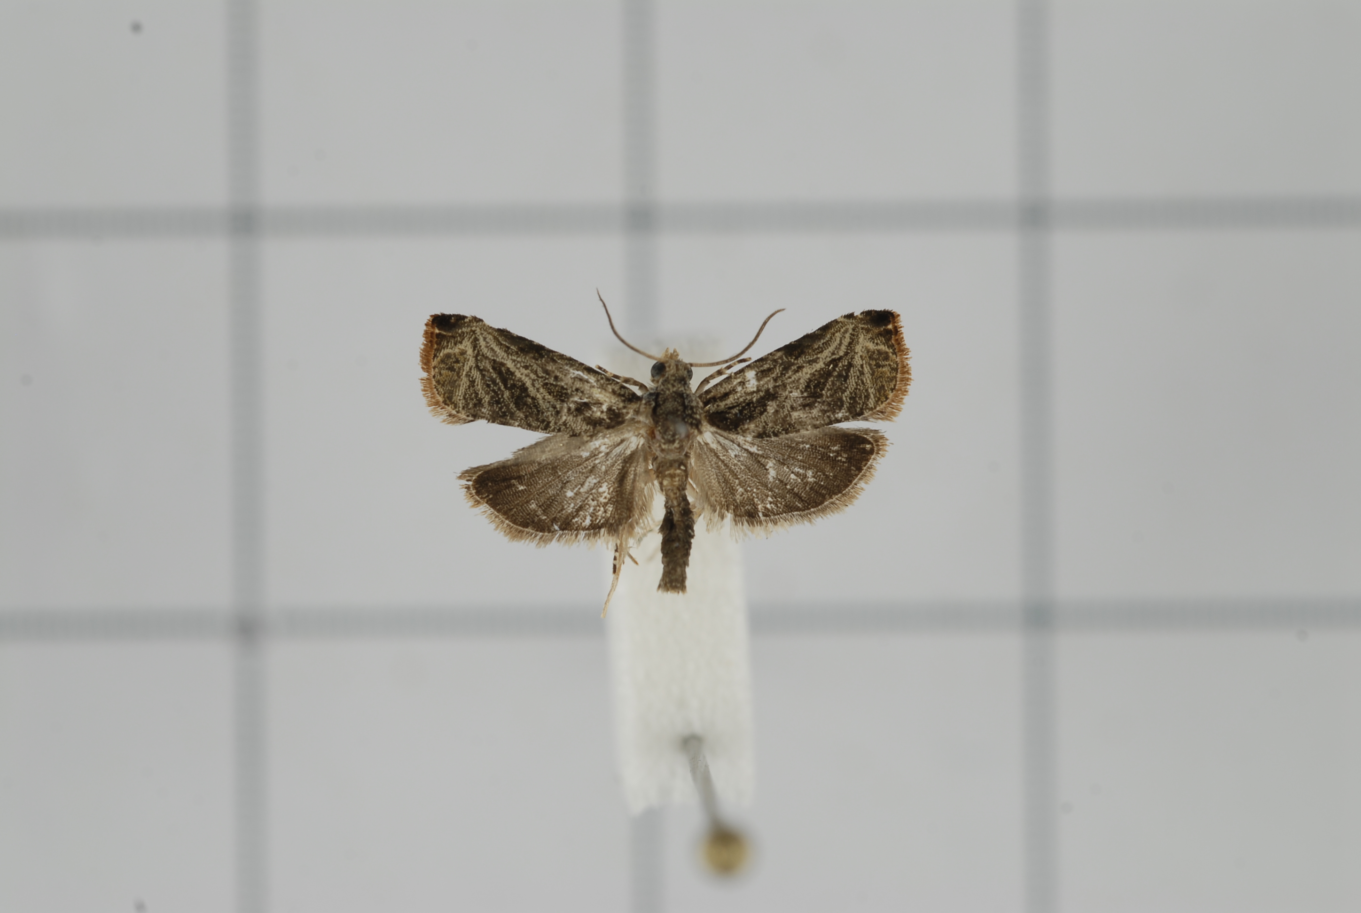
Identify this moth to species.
Dactylioglypha tonica
